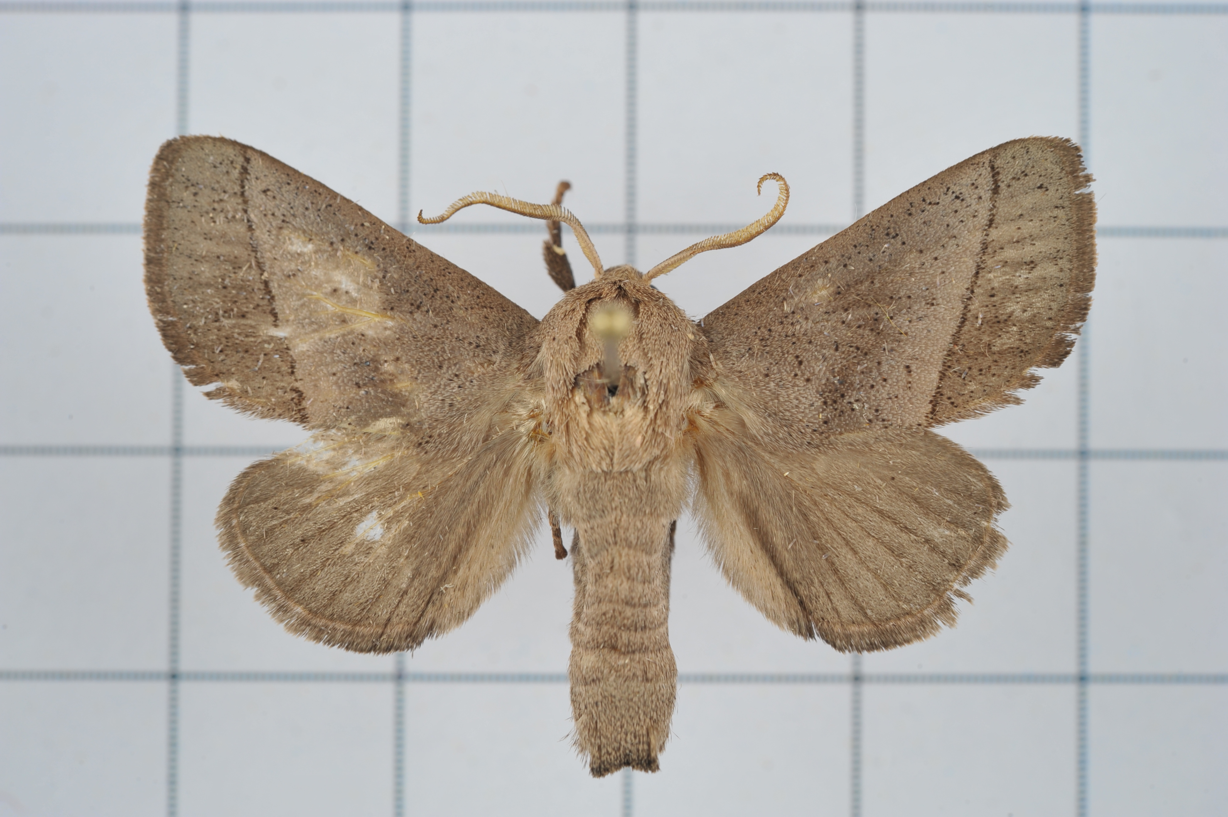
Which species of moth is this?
Thosea sinensis
